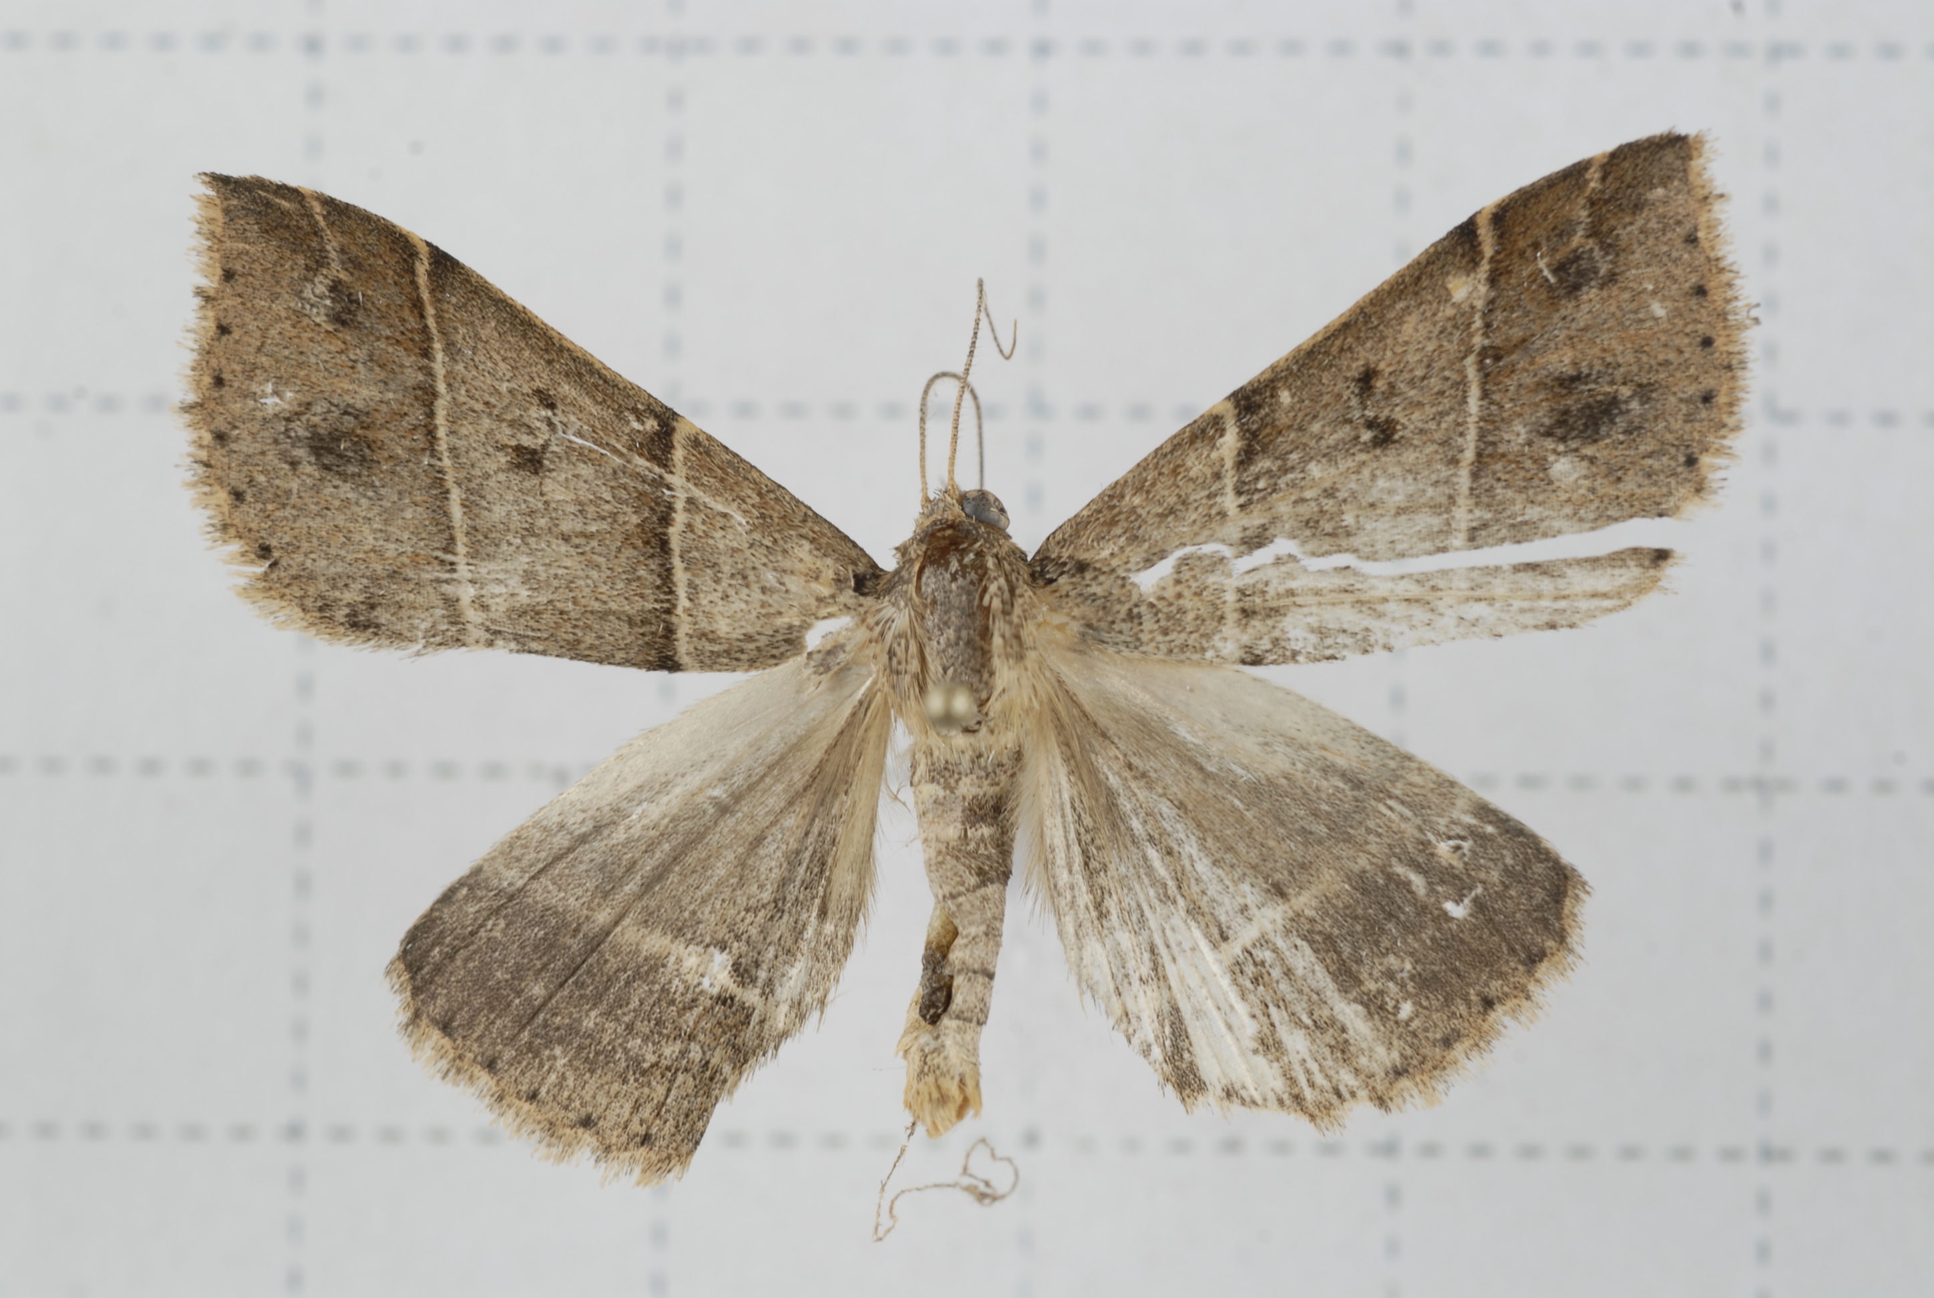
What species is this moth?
Bertula parallela
